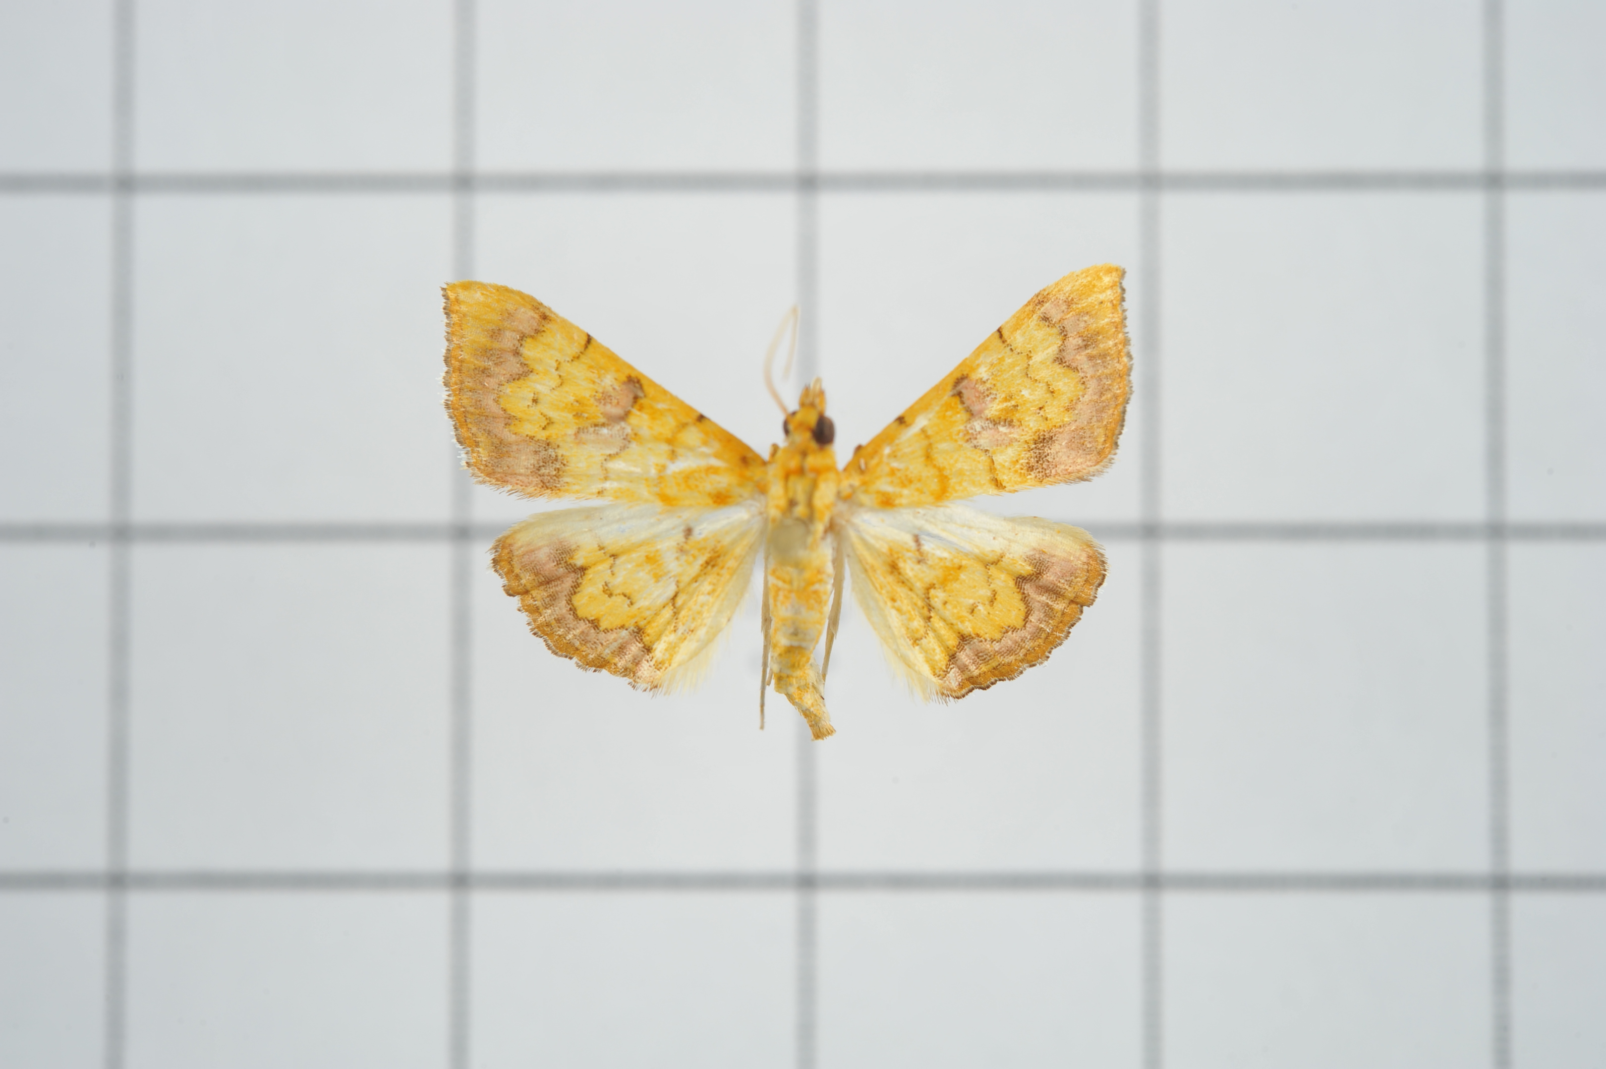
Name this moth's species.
Isocentris filalis
